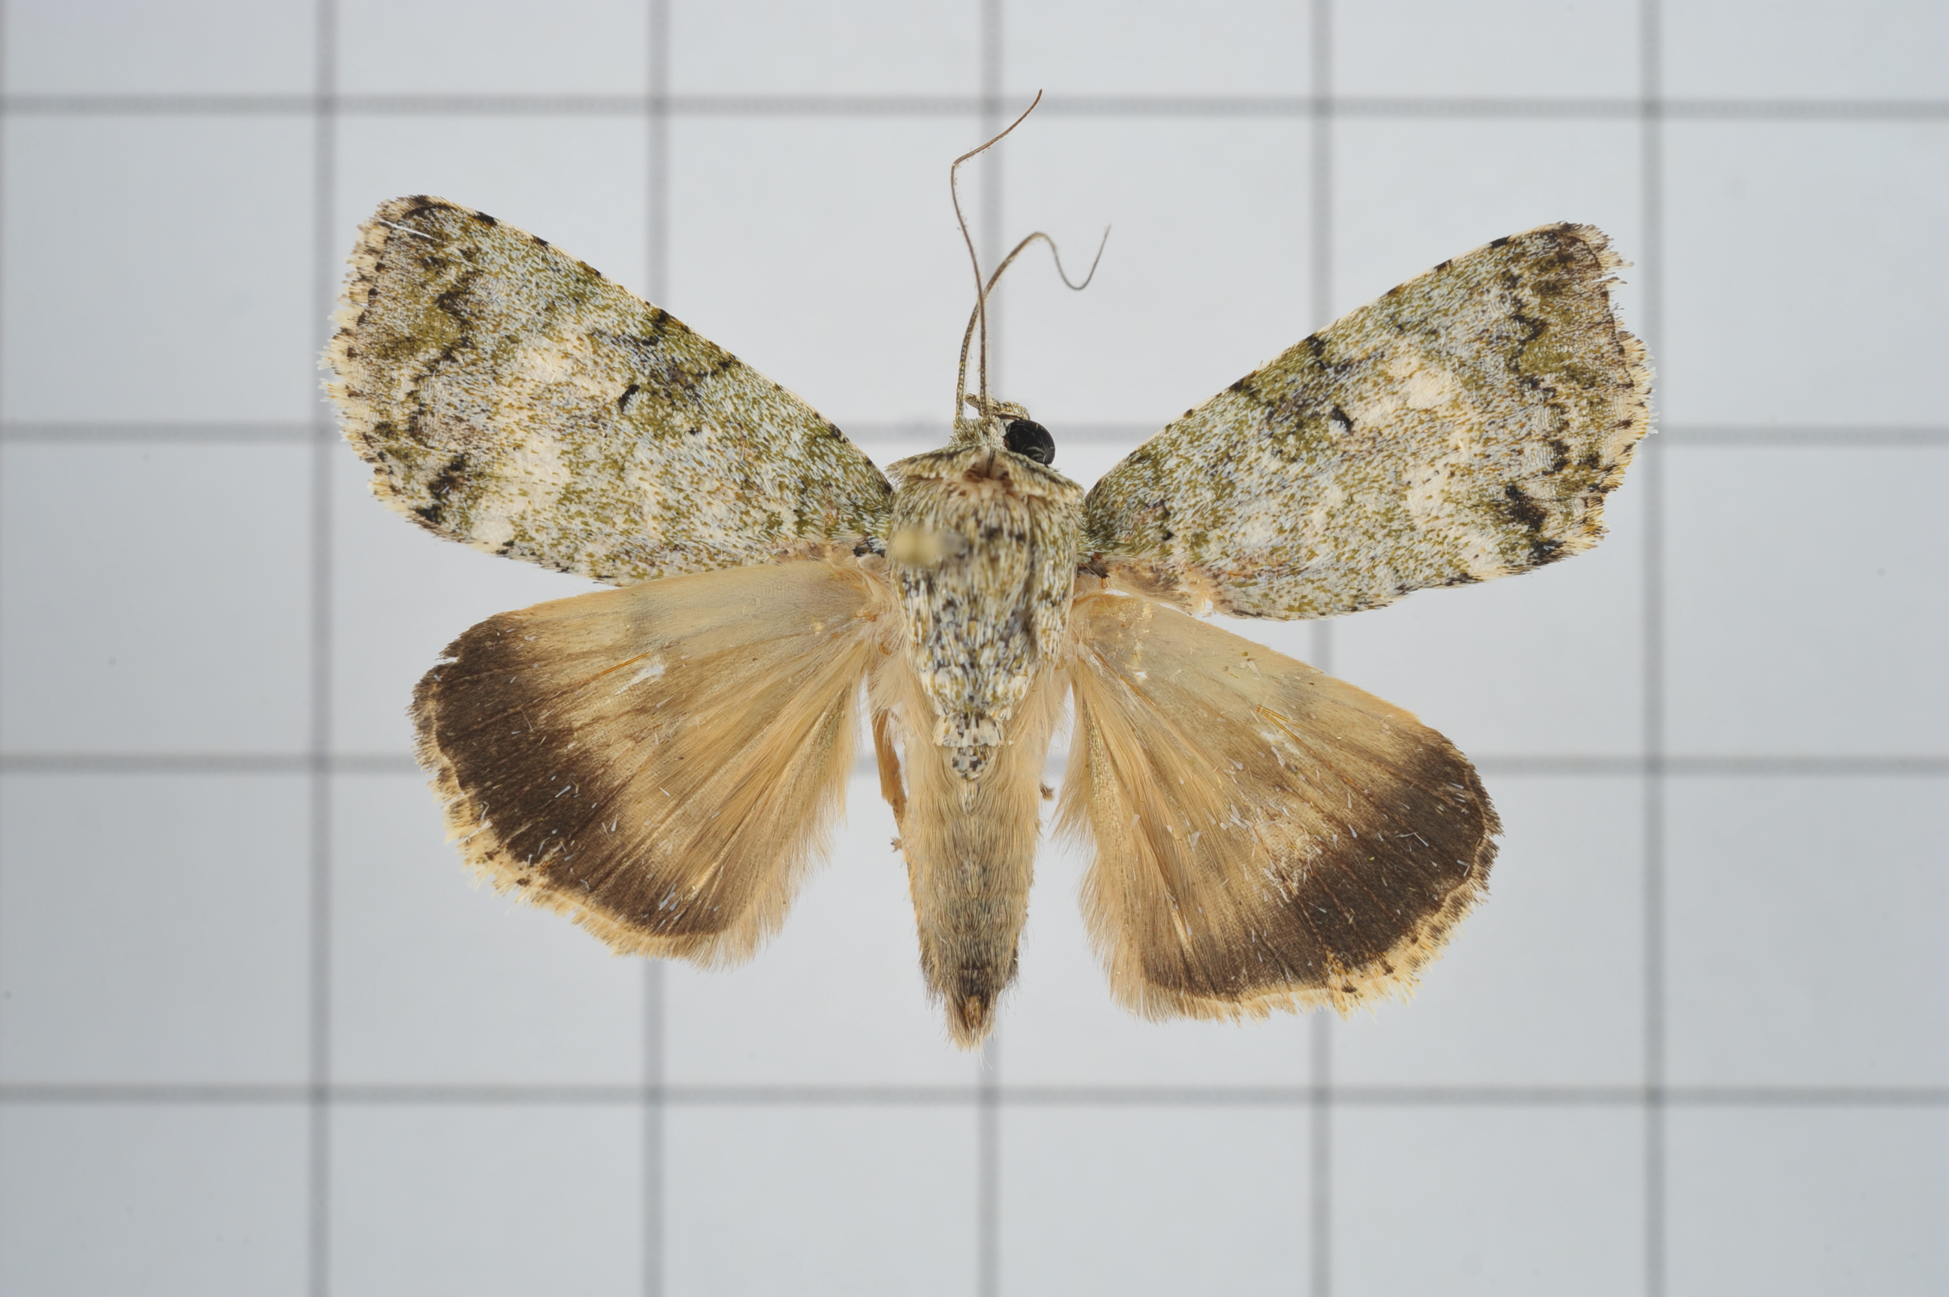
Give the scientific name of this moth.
Blenina quinaria
